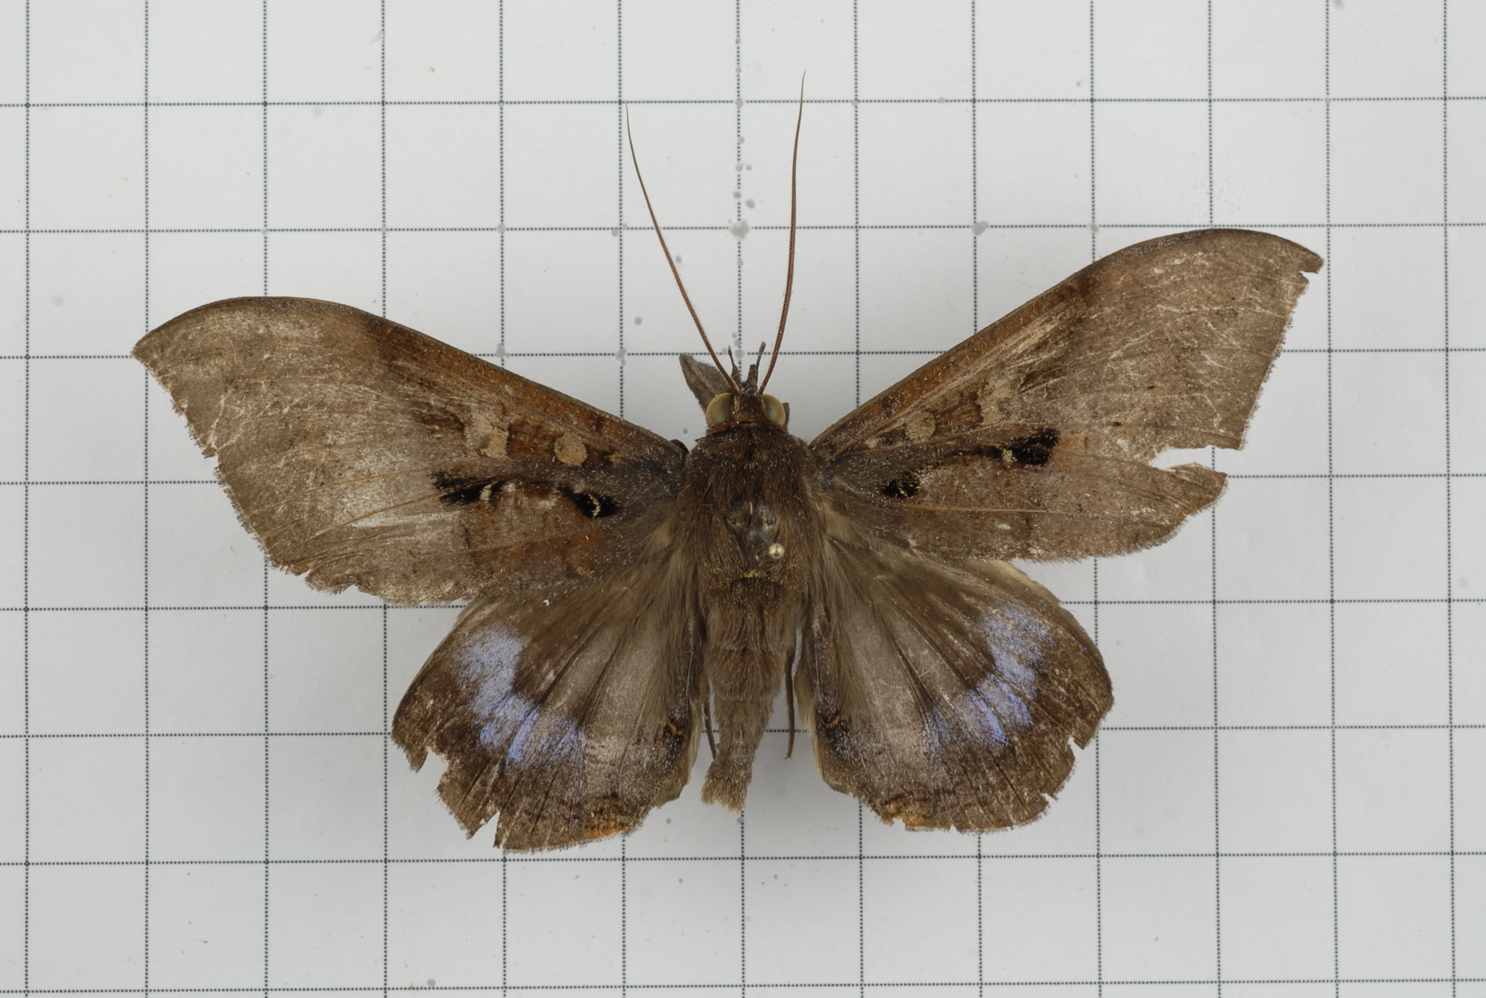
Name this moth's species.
Ischyja manlia manlia
